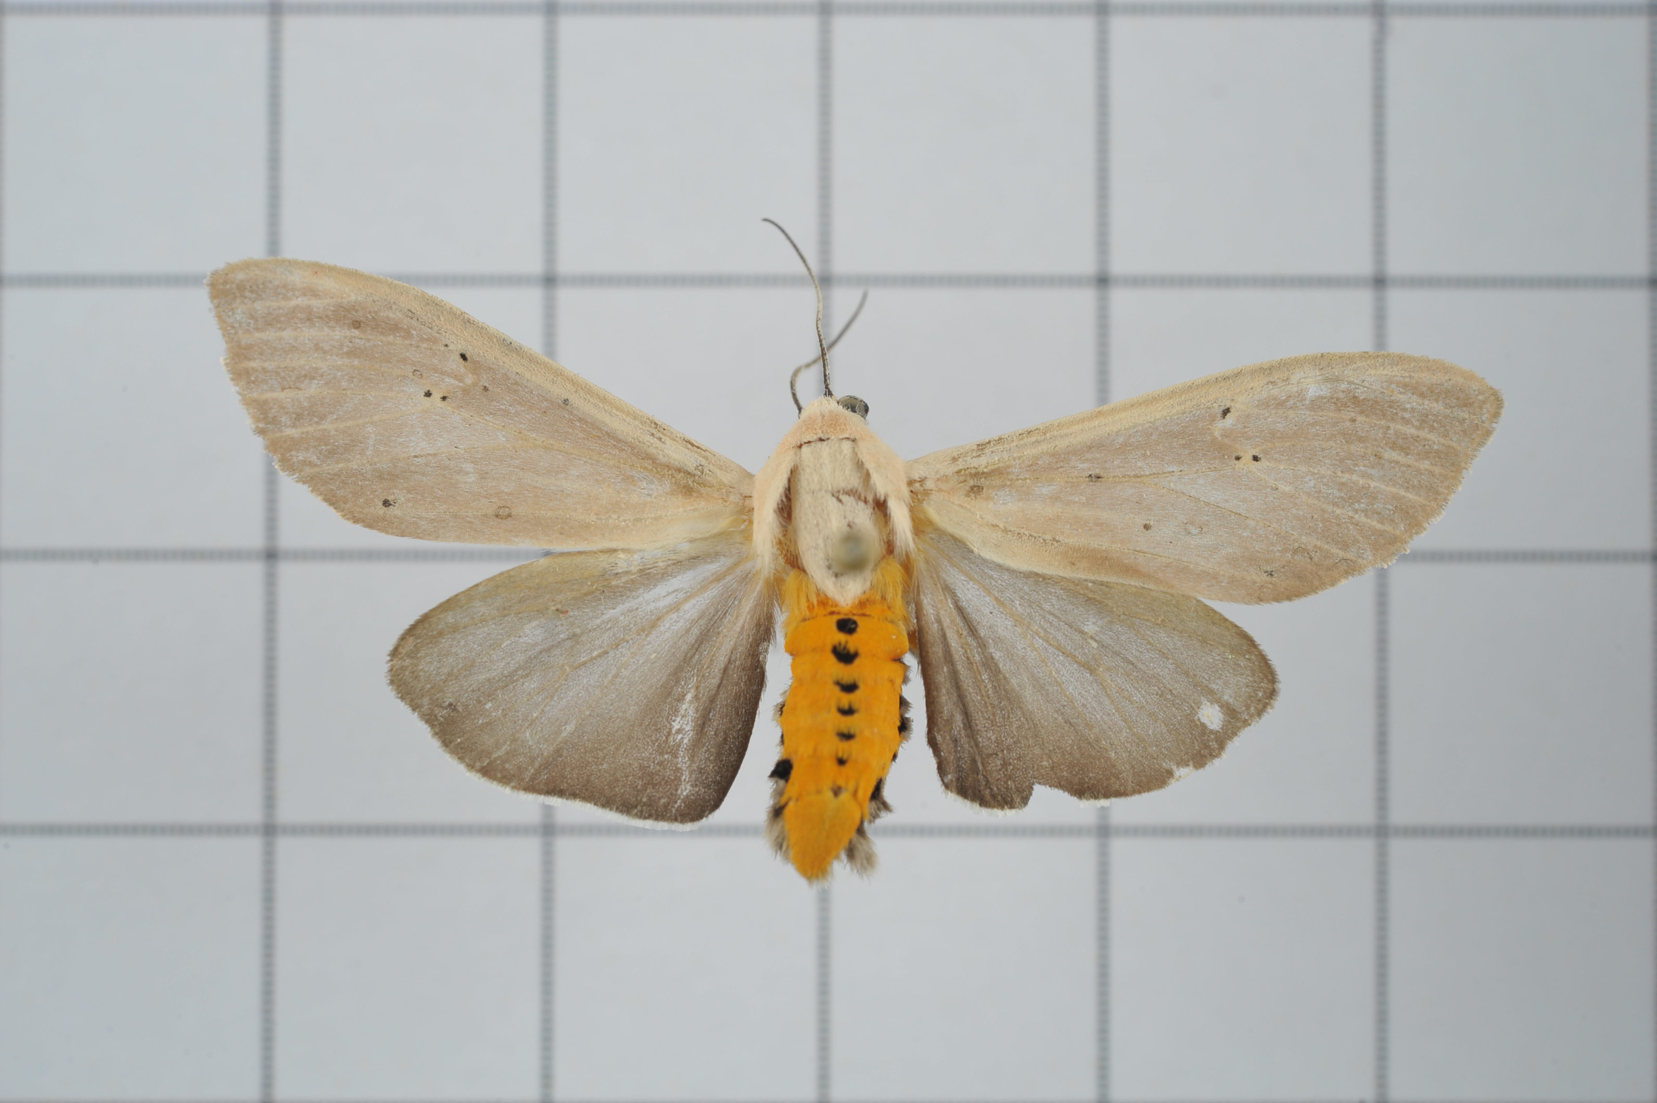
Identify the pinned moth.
Creatonotos transiens koni
